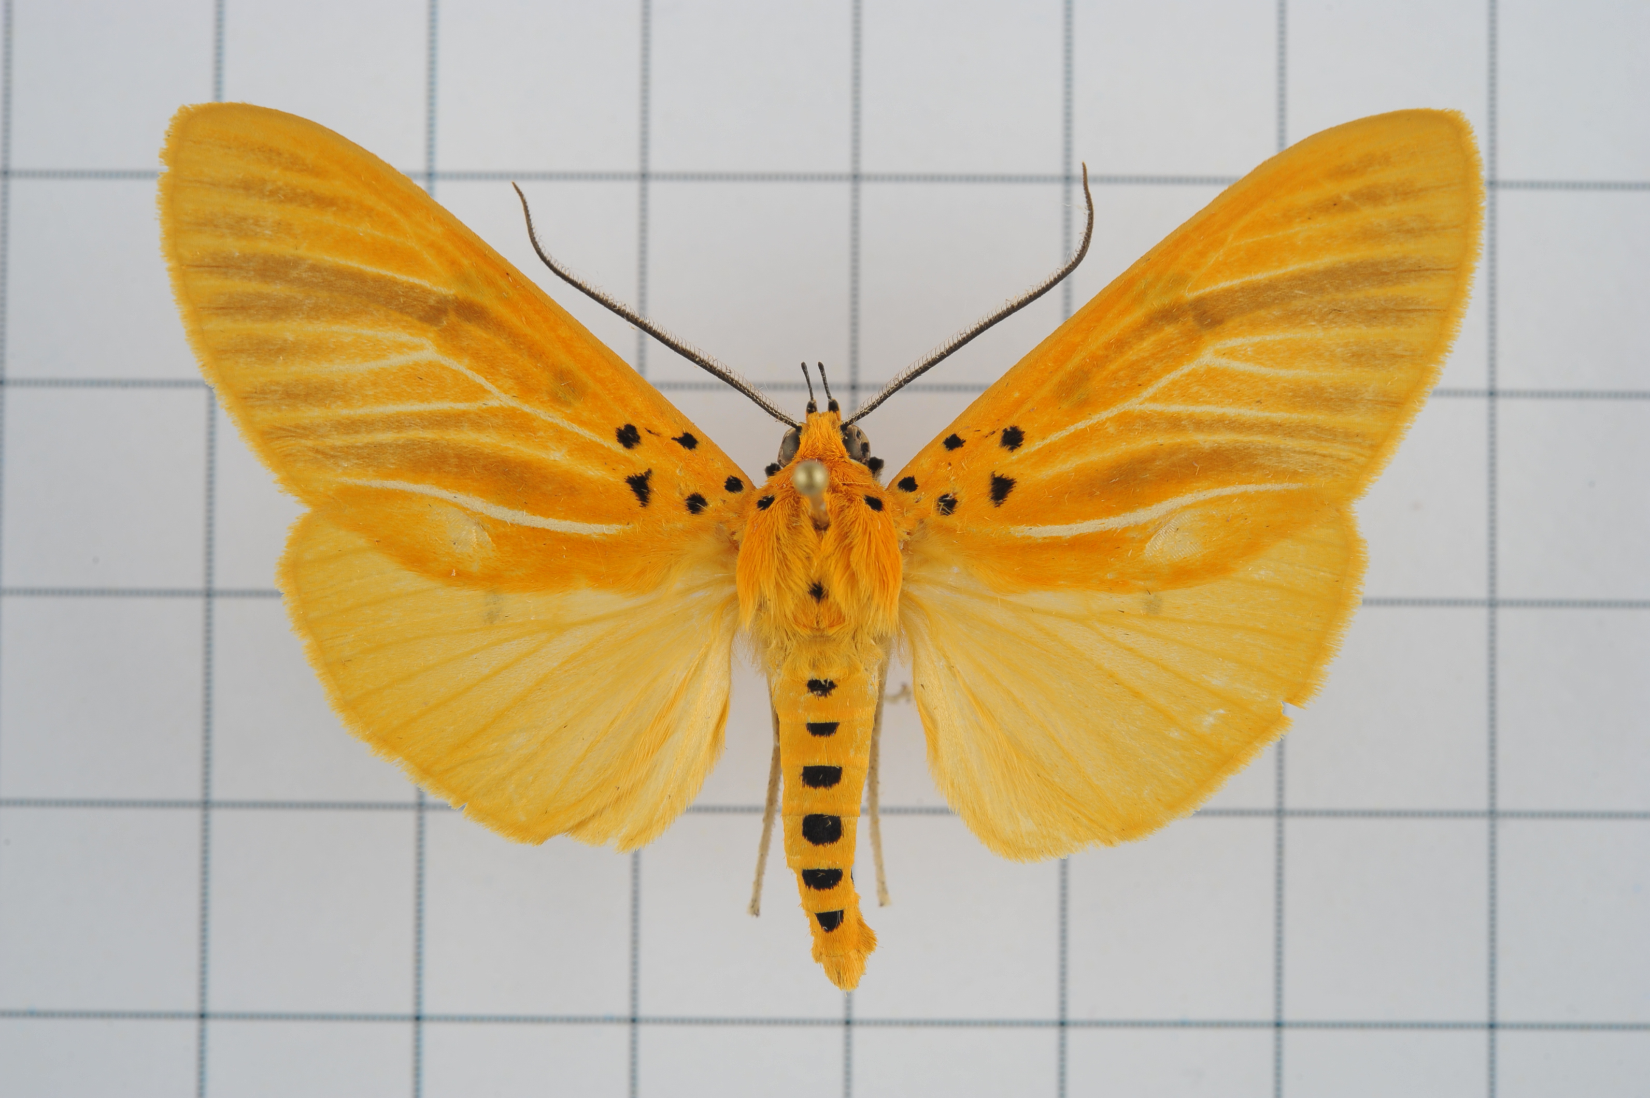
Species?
Asota egens confinis
